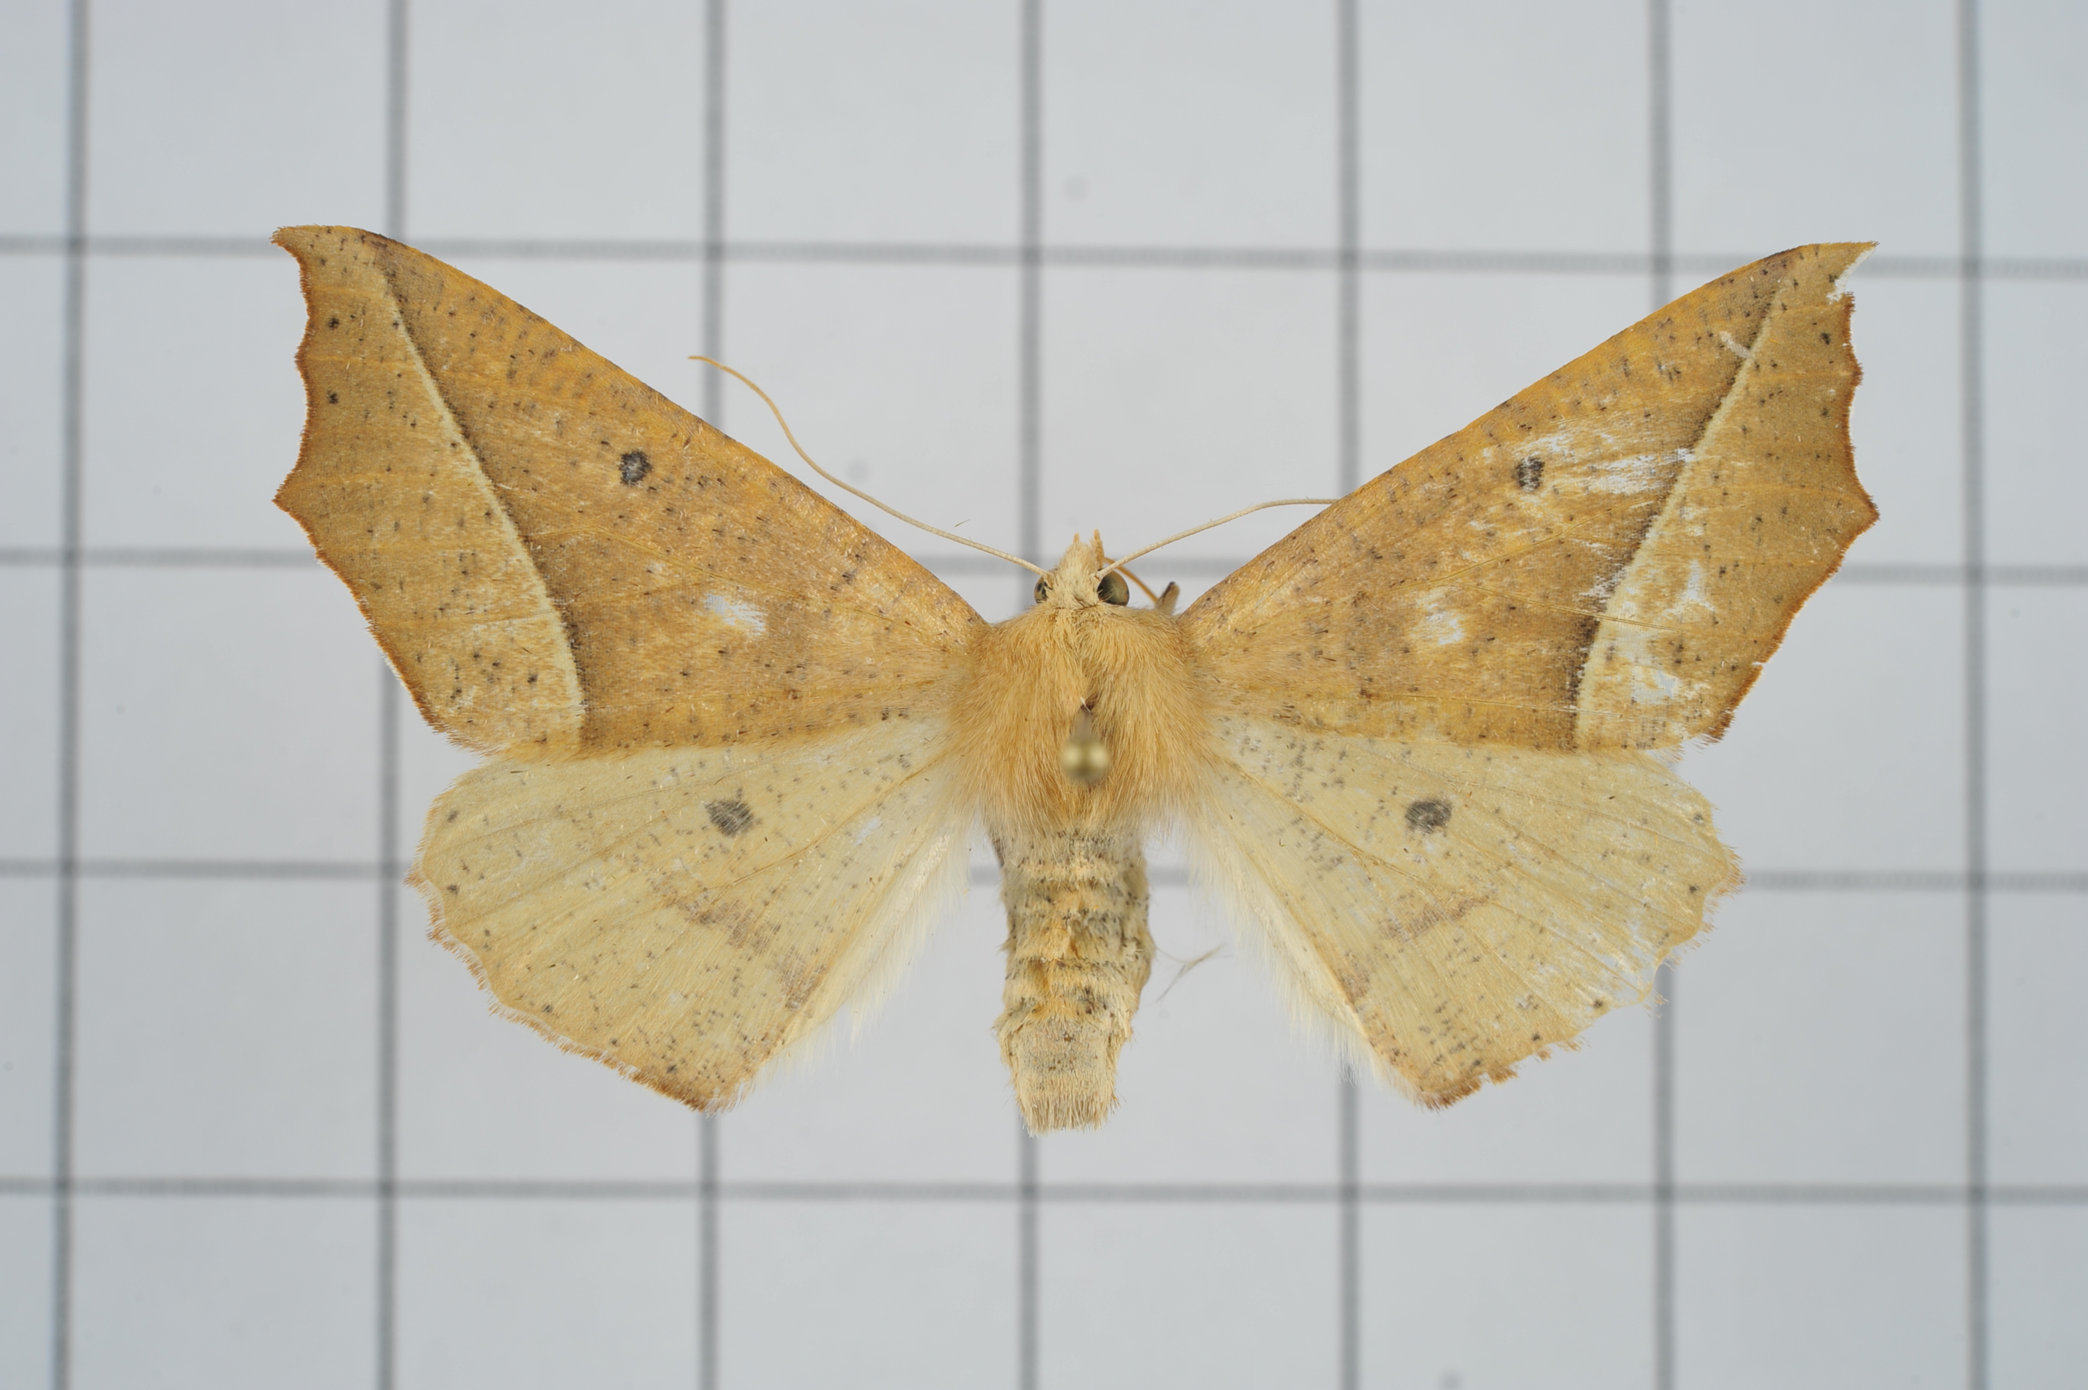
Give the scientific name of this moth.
Odontopera albiguttulata
